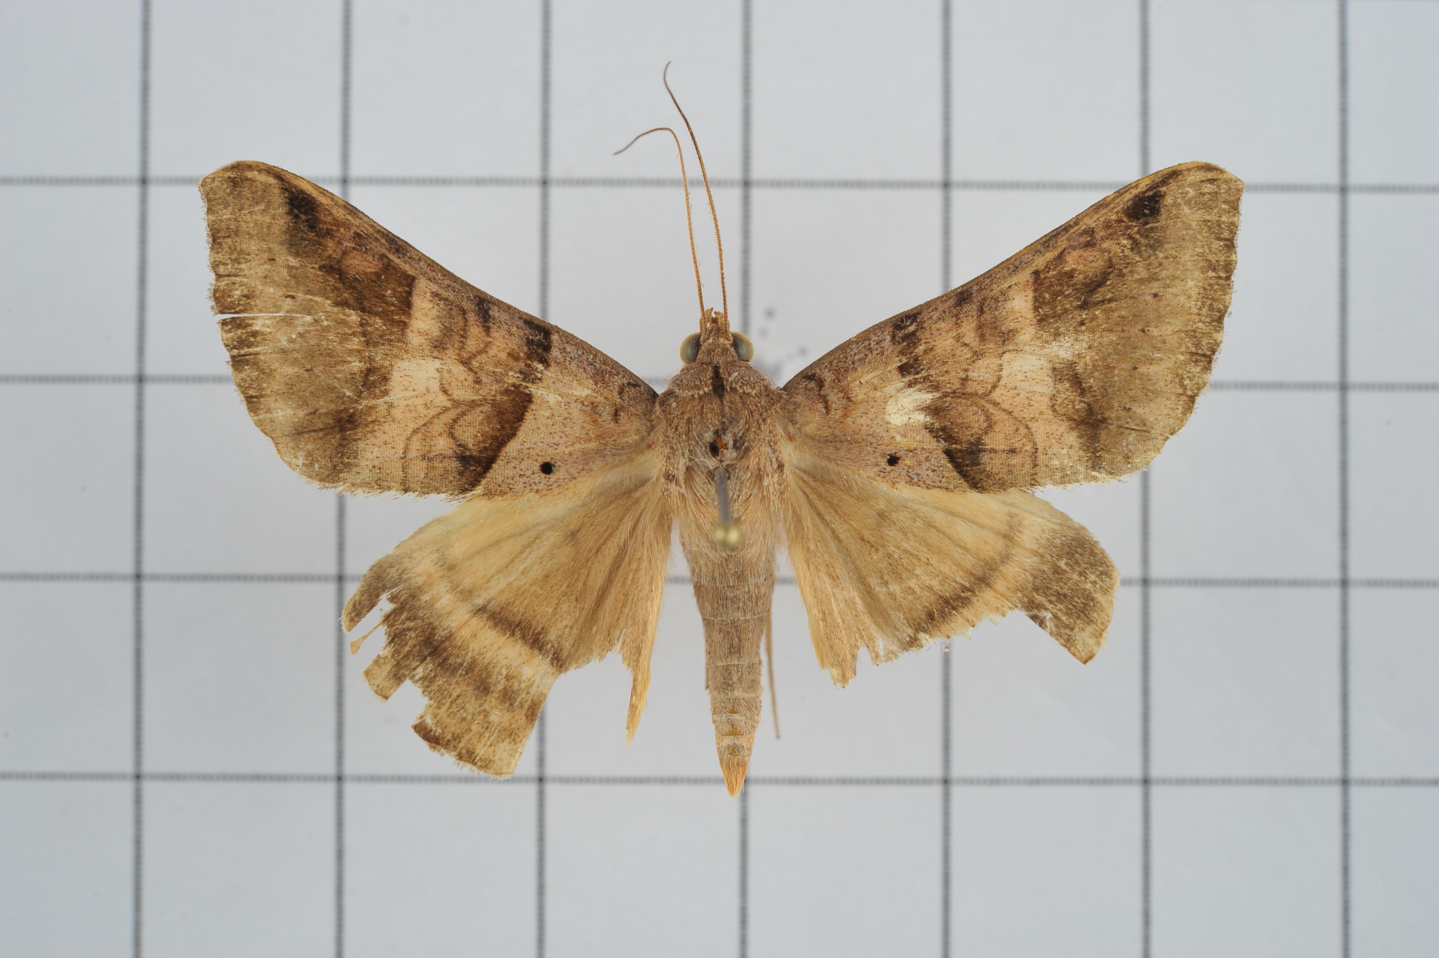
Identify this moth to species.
Mocis undata
